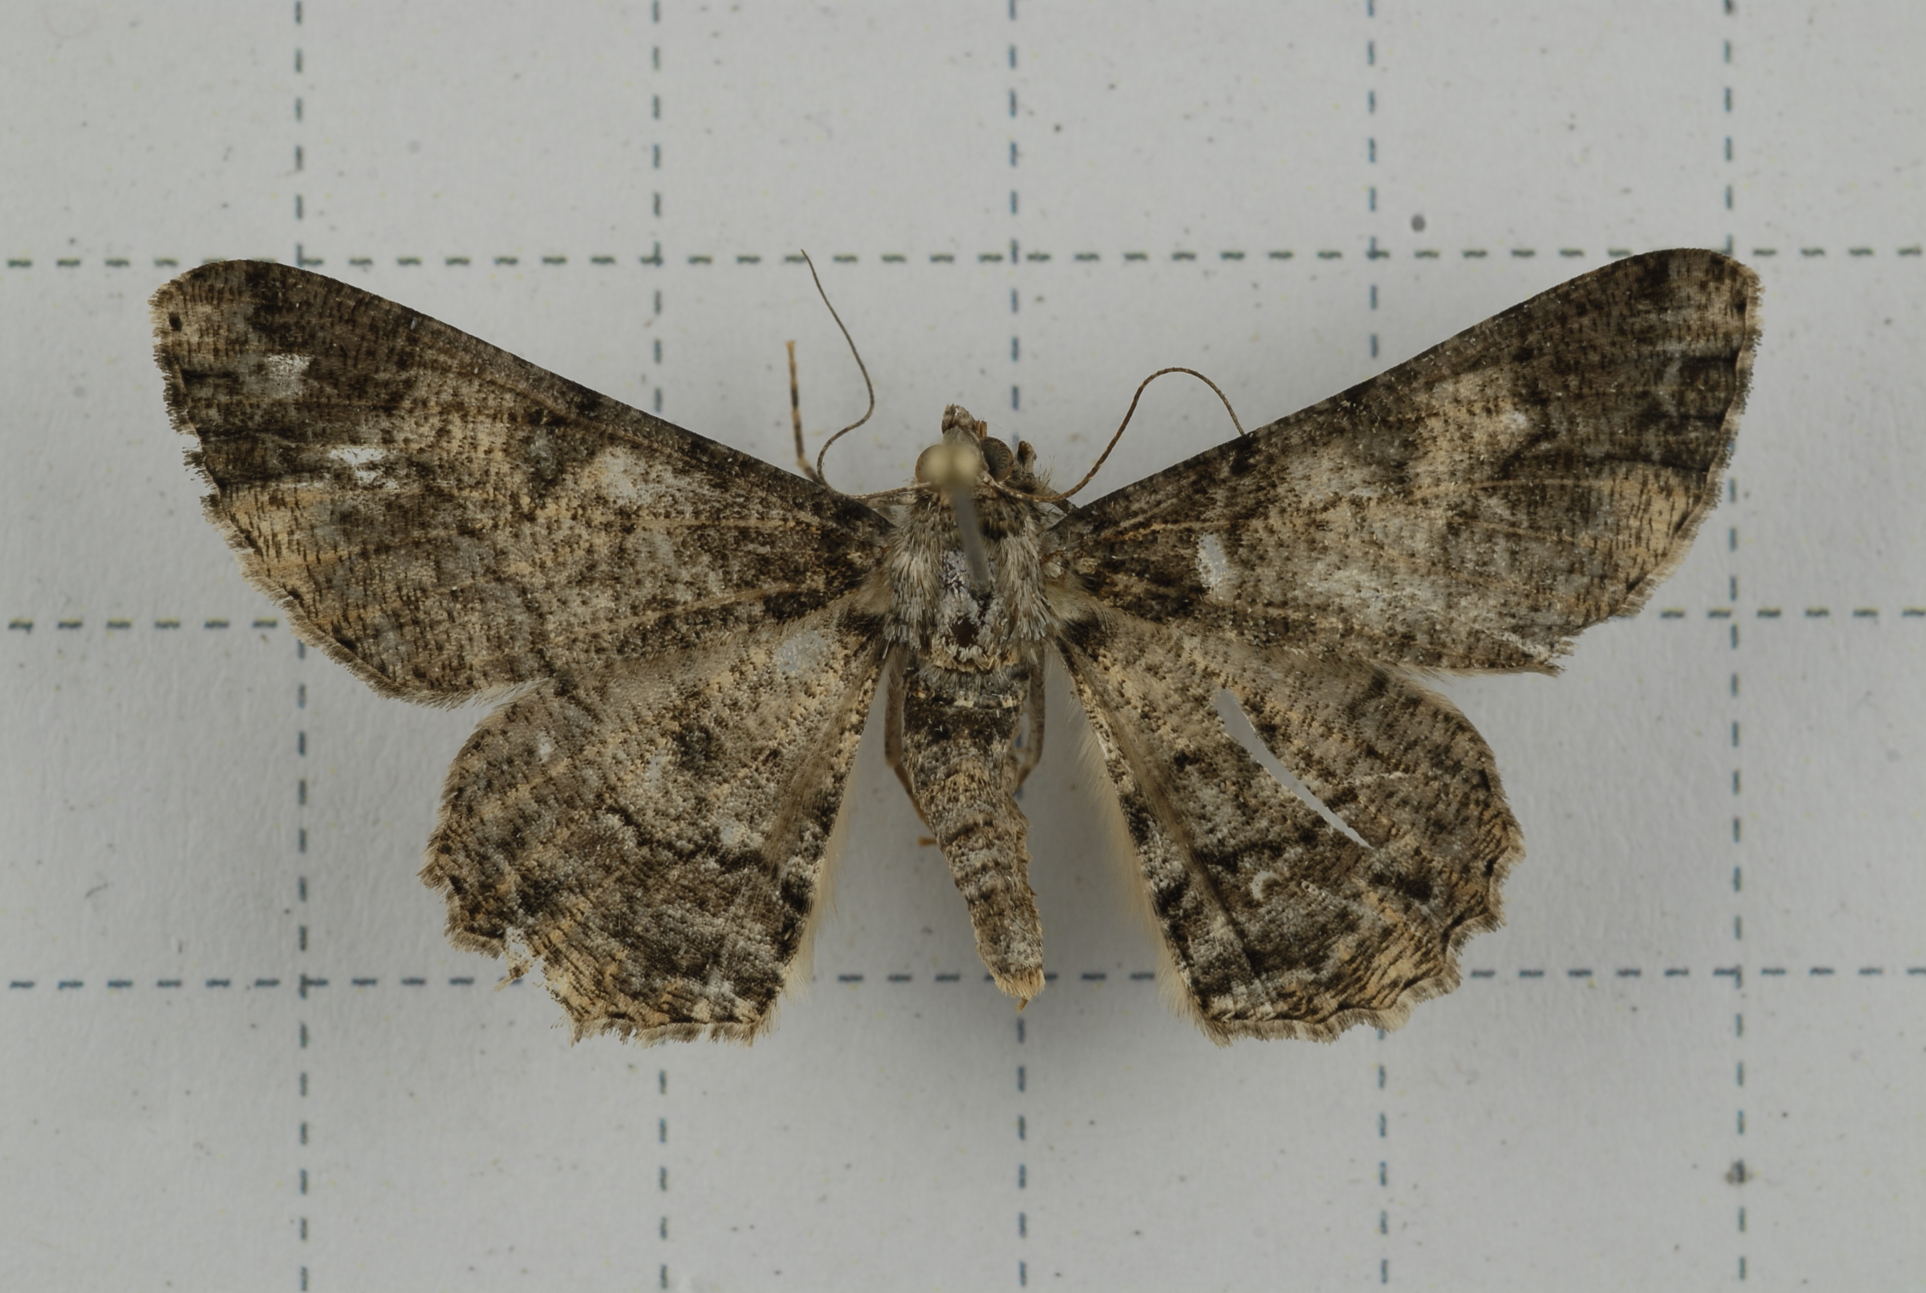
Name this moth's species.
Cleora repulsaria repulsaria
